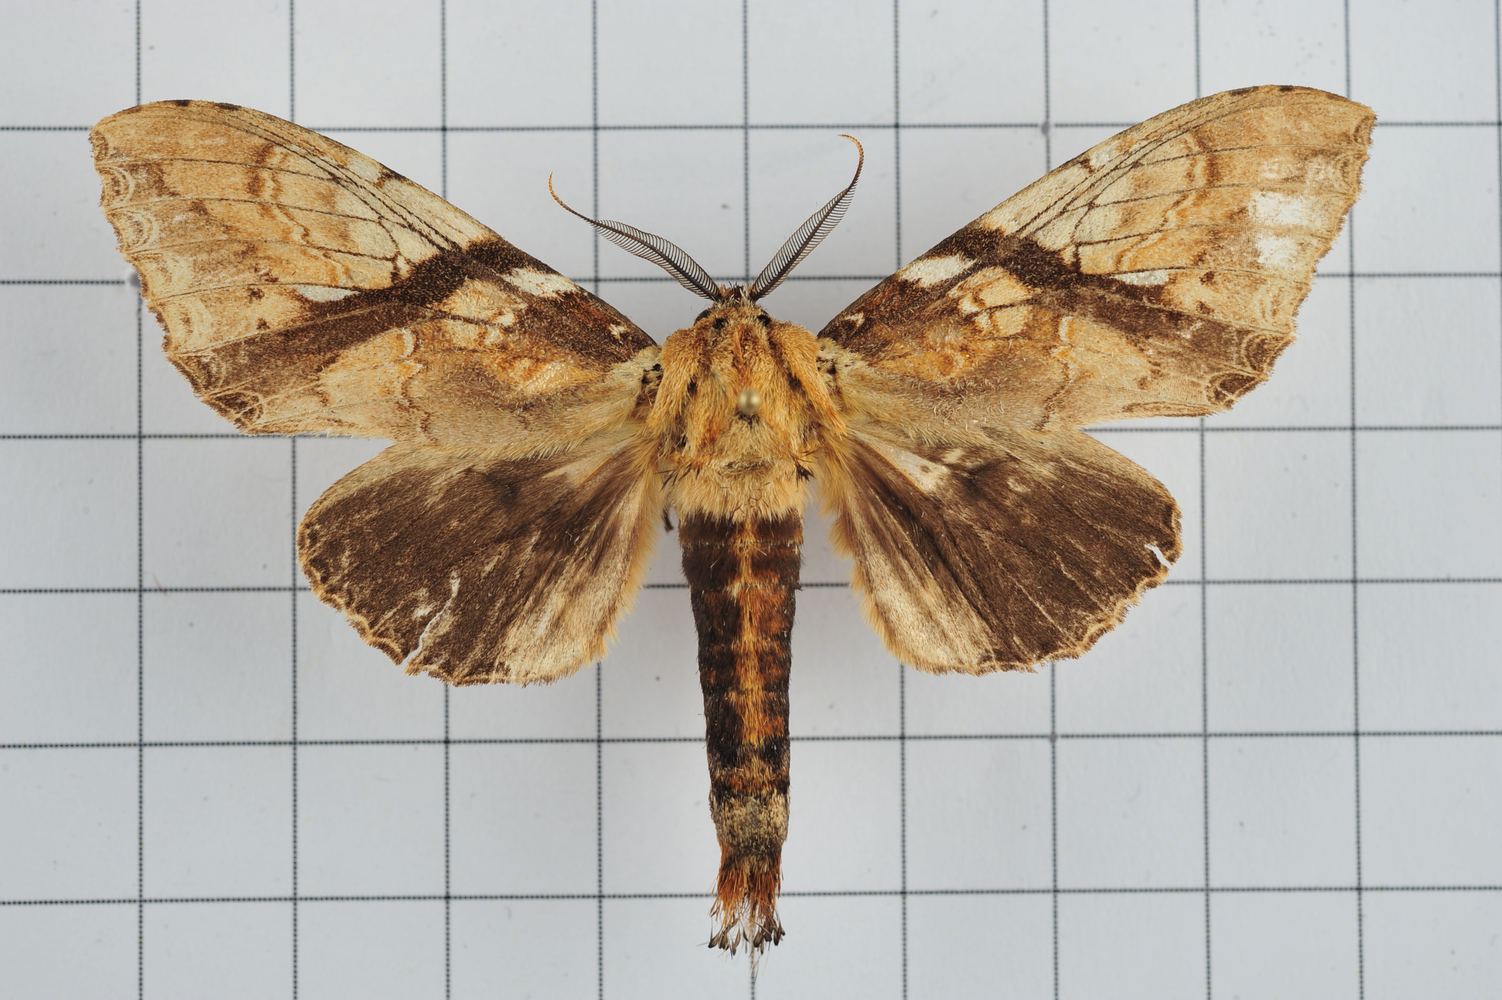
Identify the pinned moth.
Dudusa nobilis
